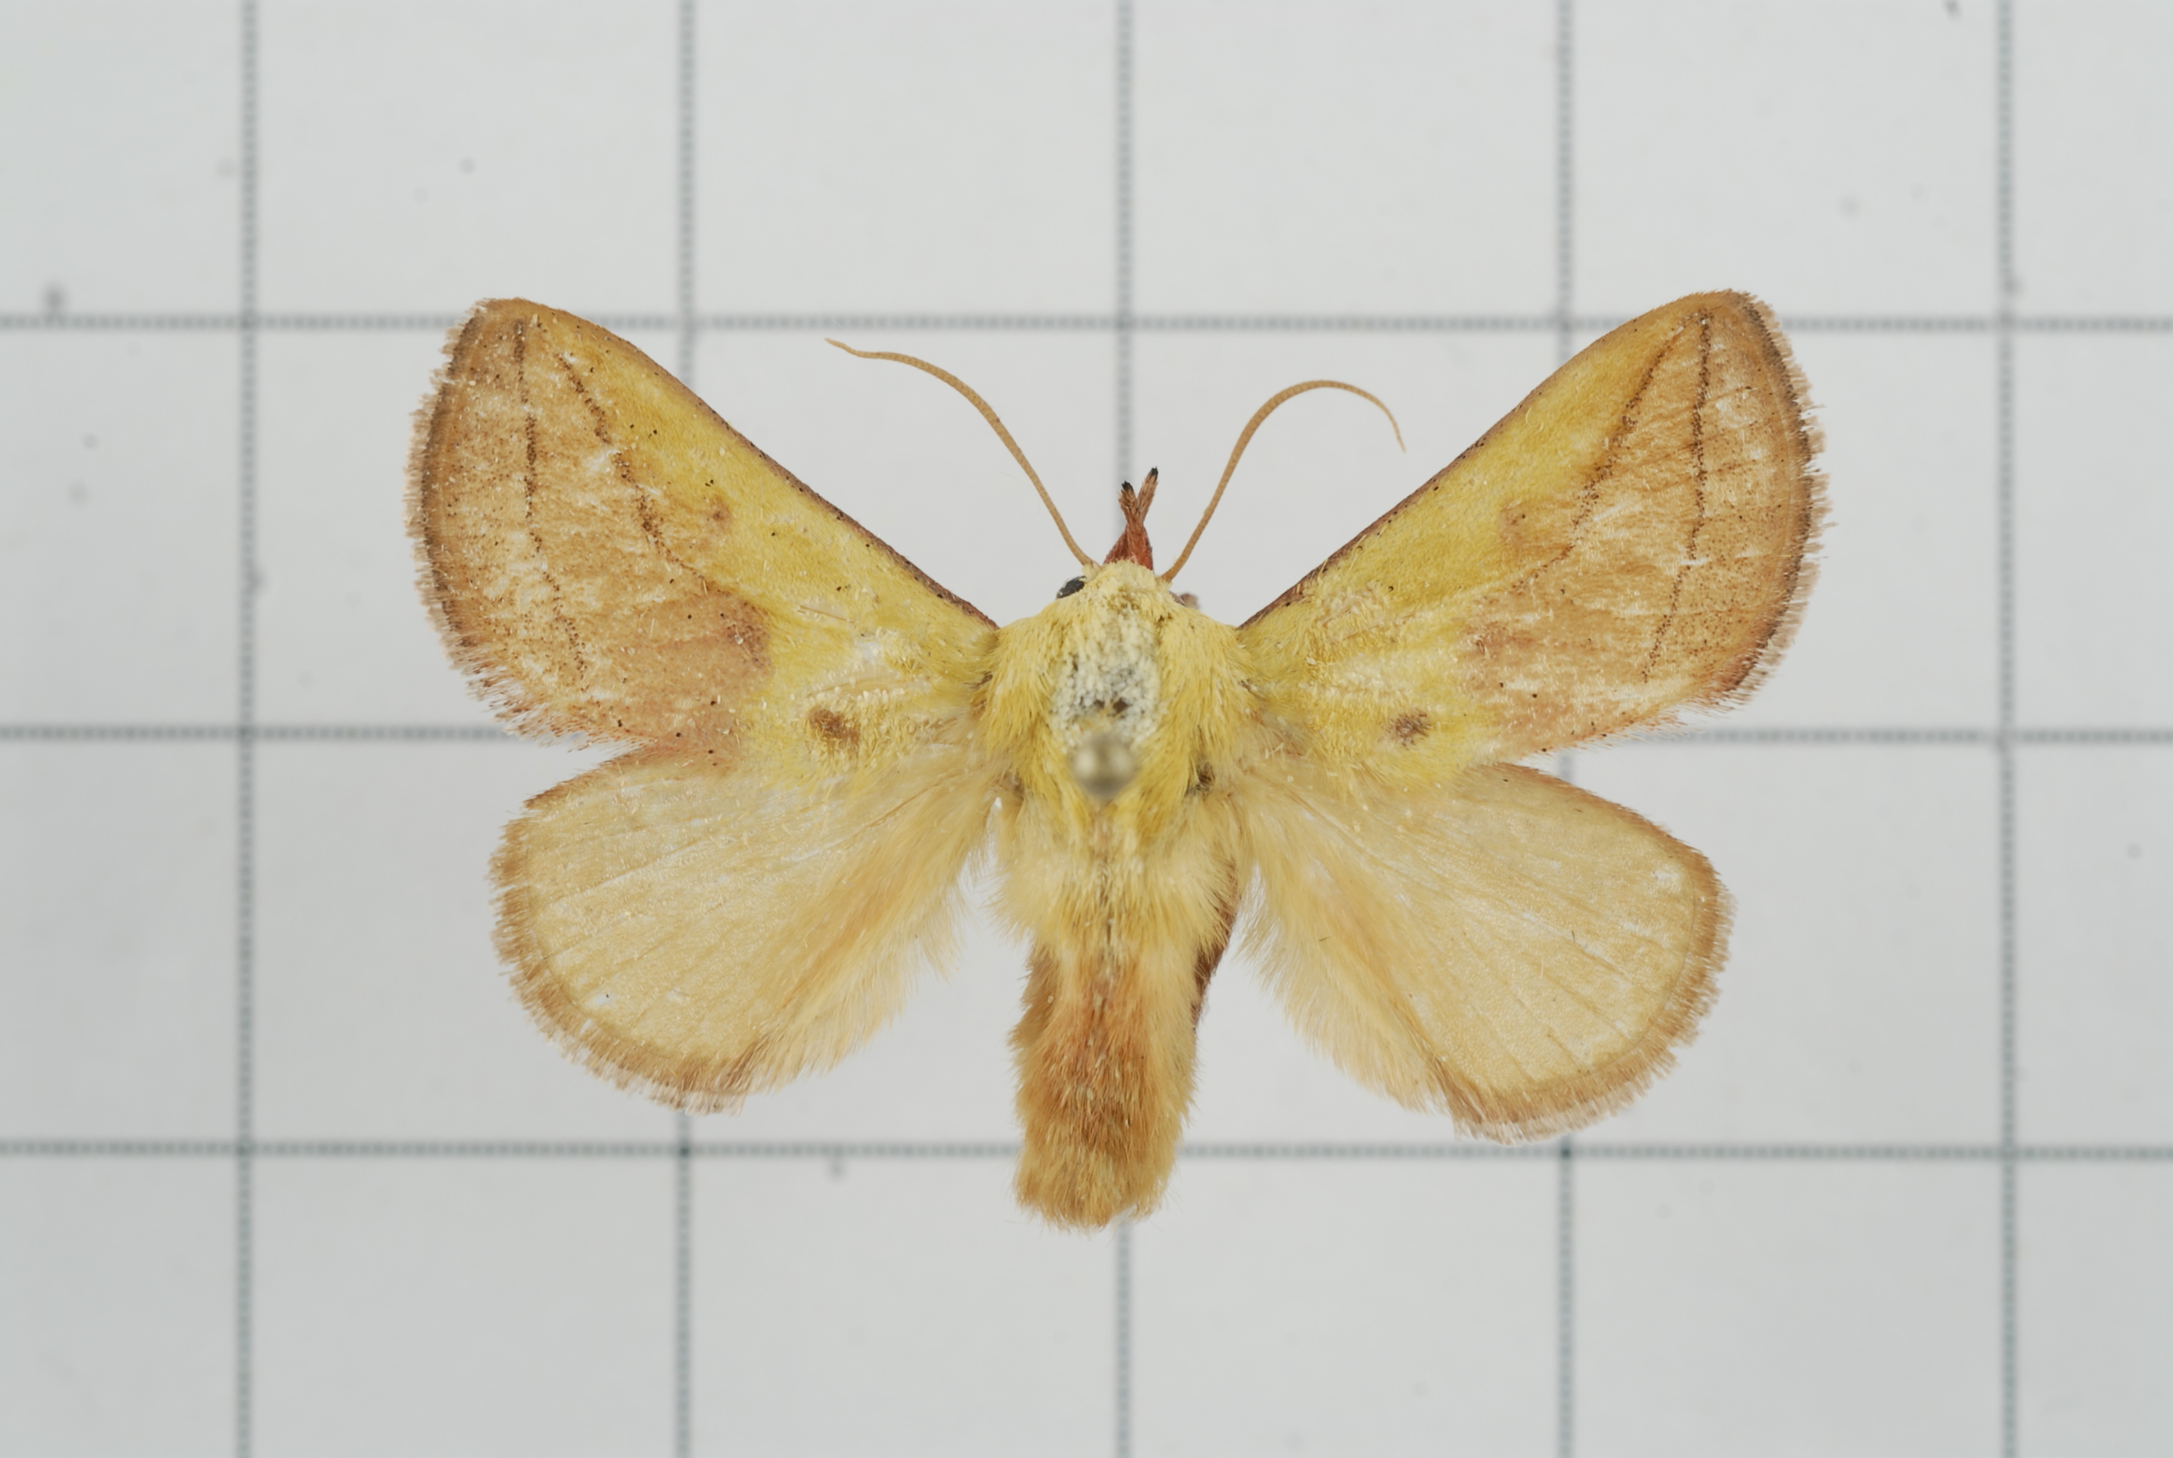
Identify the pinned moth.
Monema rubriceps
